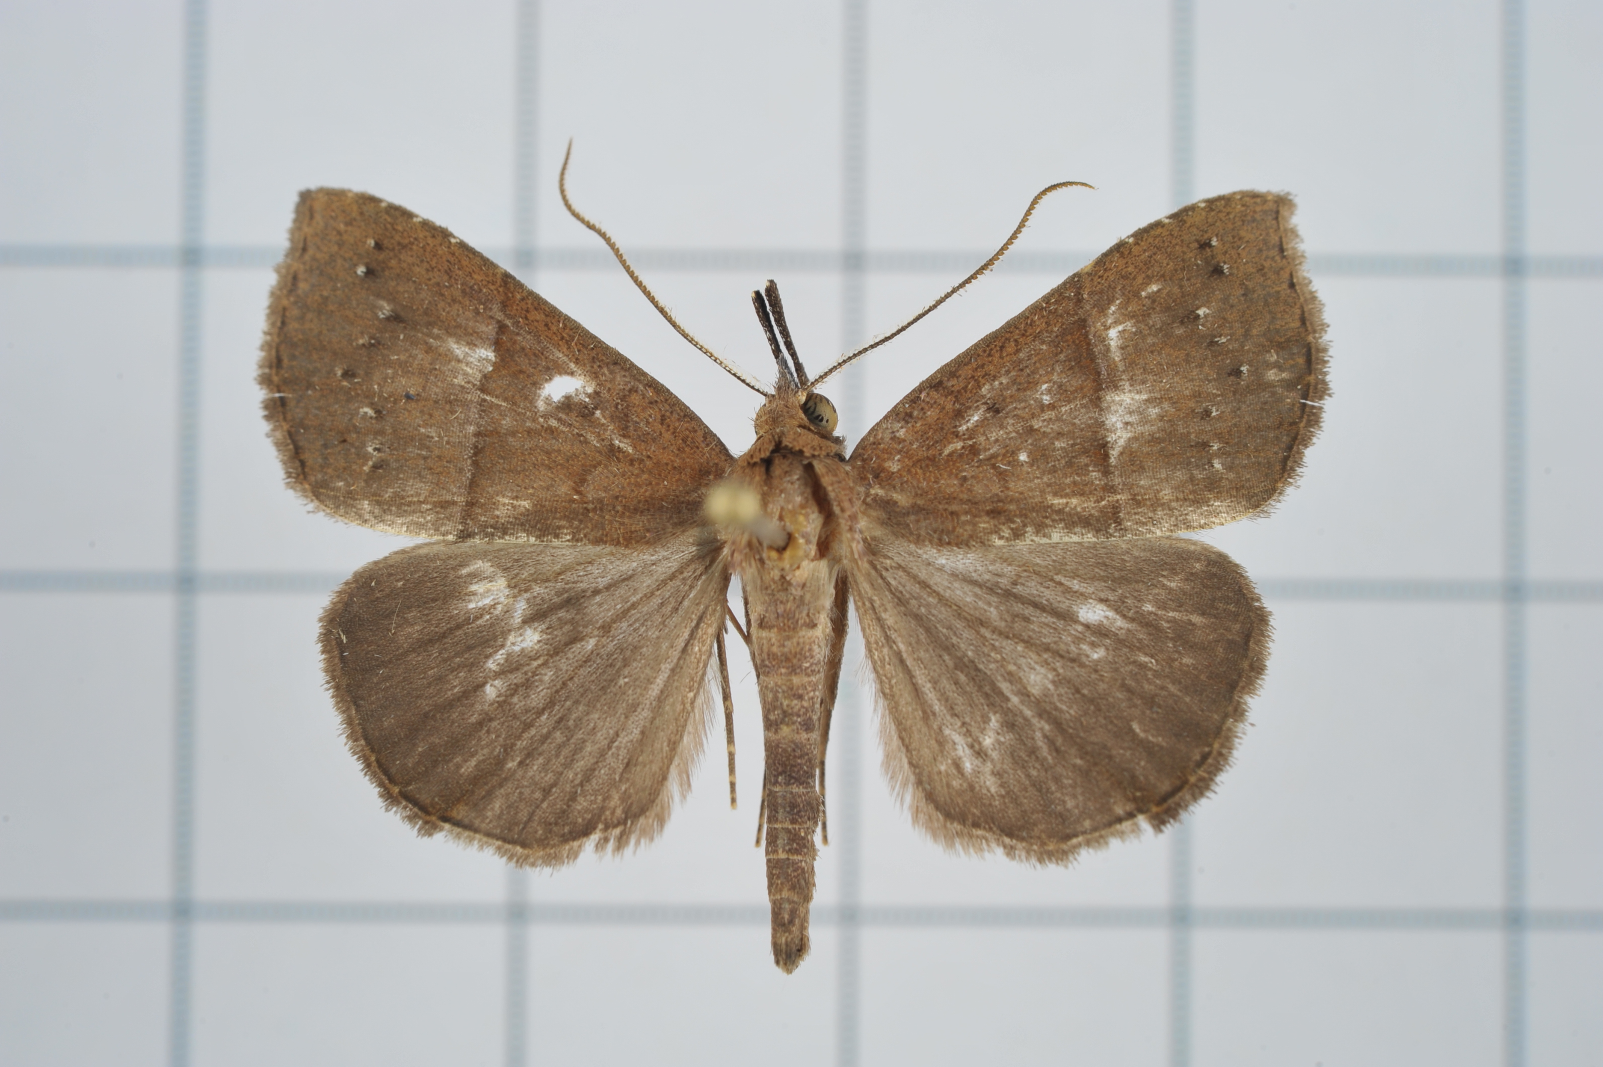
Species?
Hypena iconicalis
